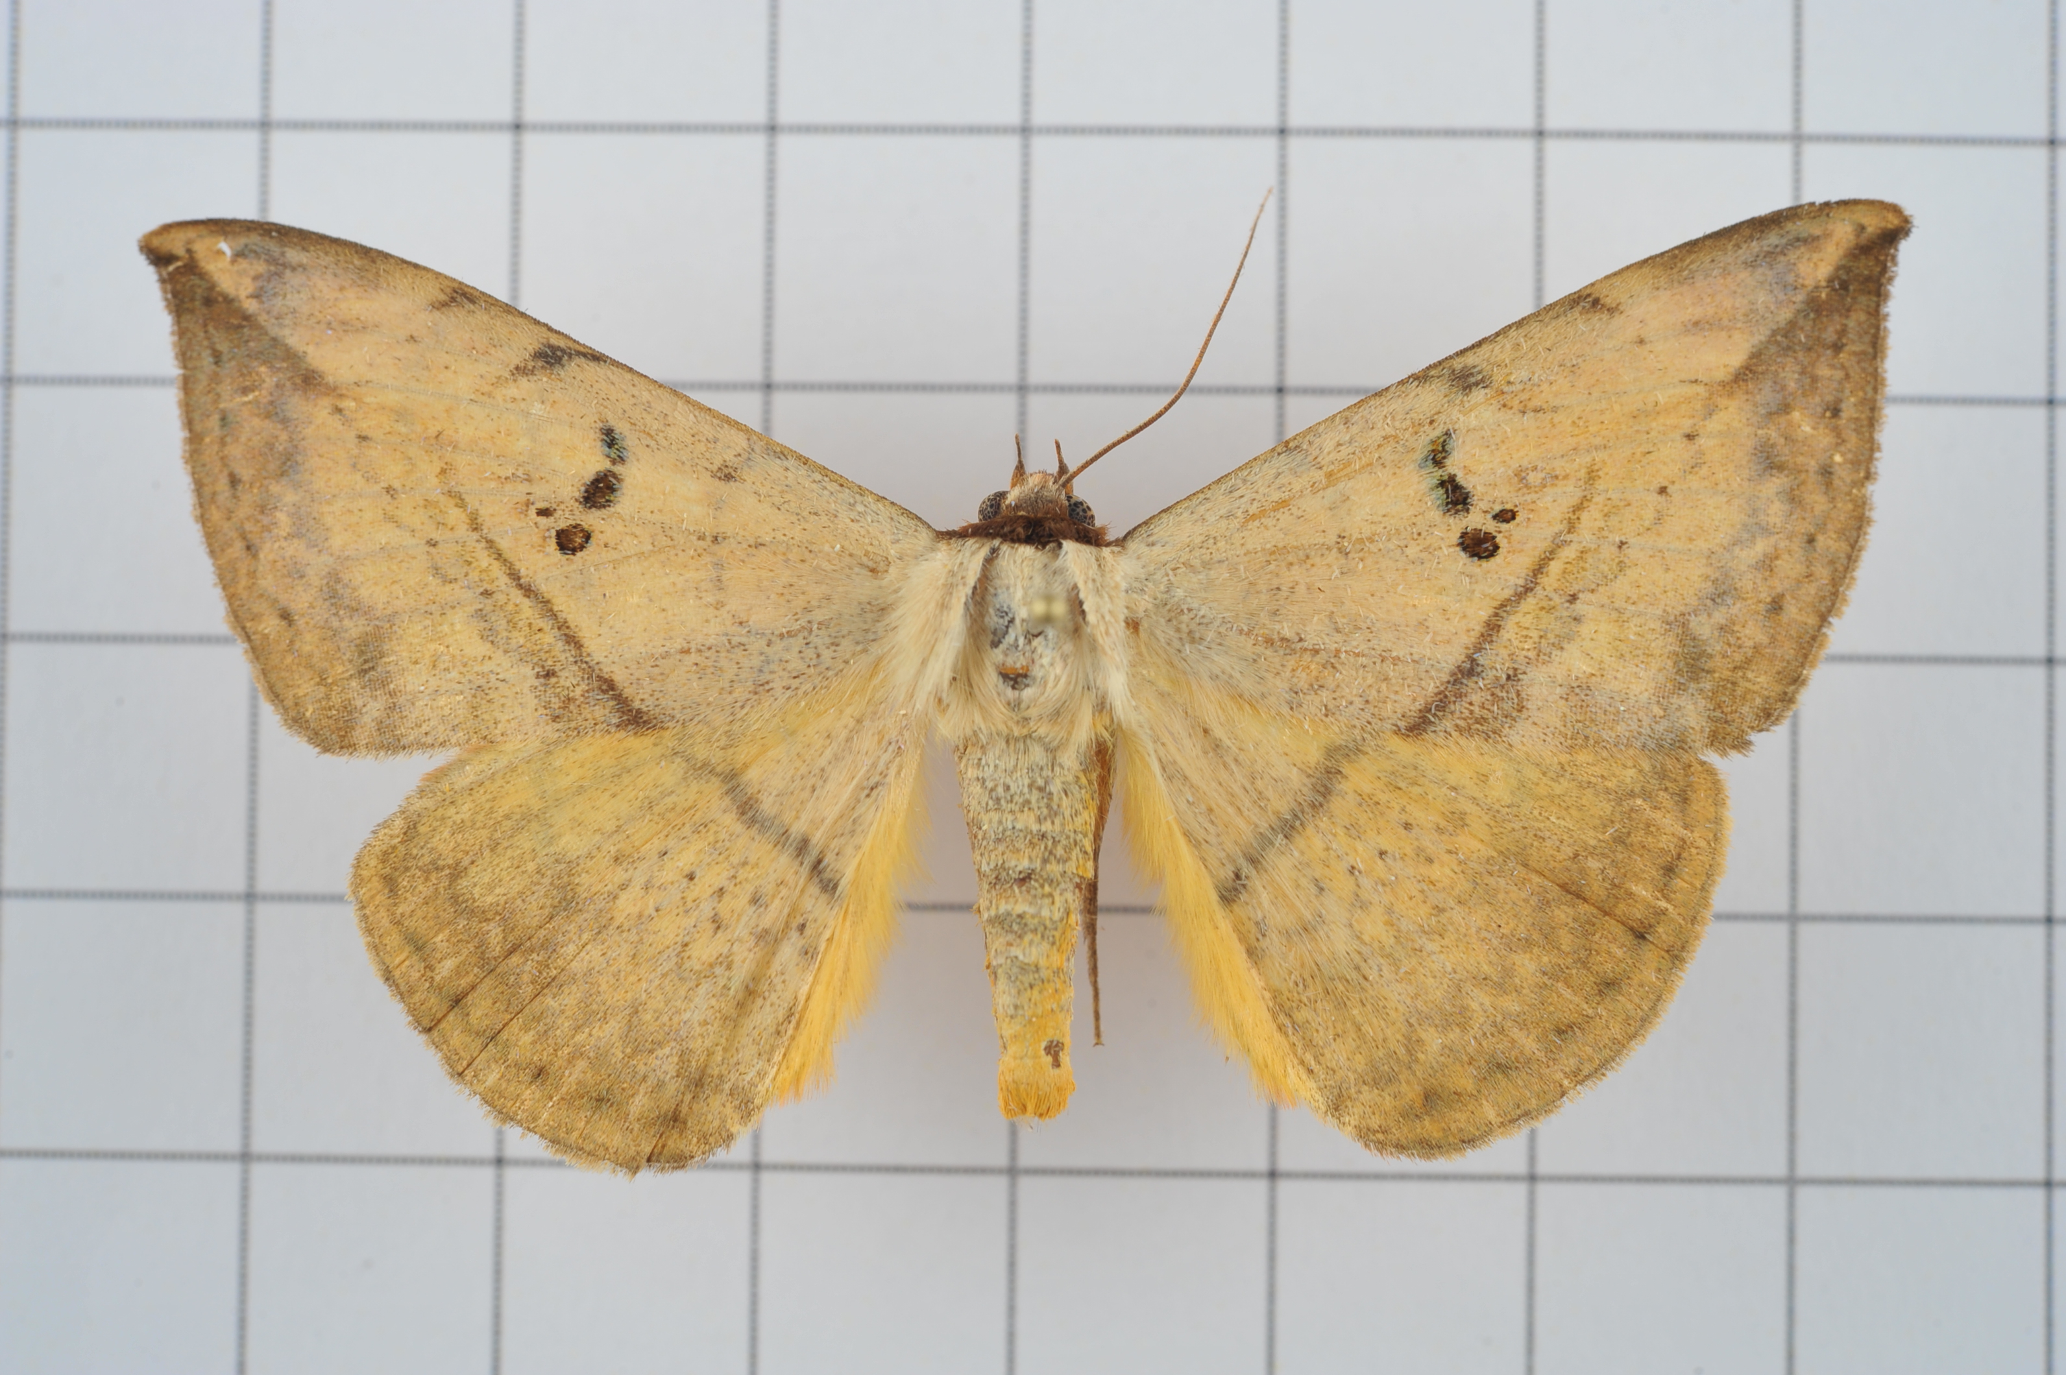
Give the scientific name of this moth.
Hypopyra vespertilio
